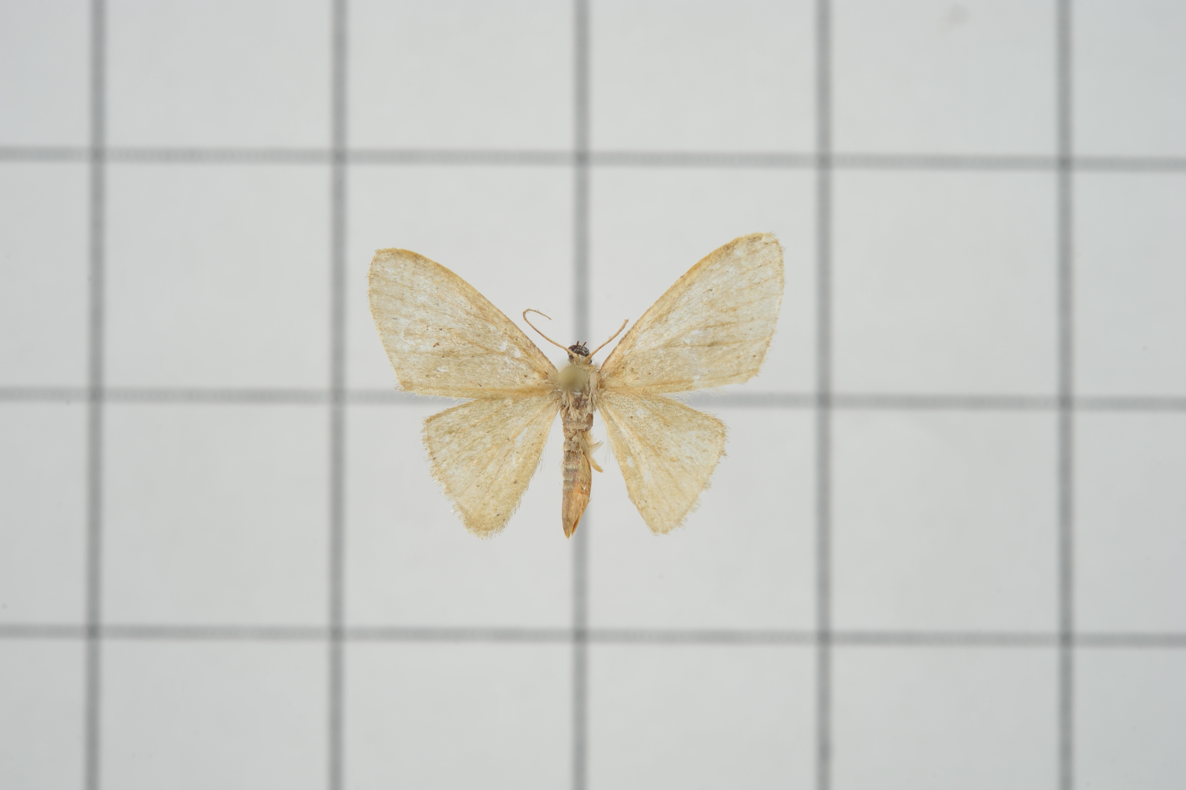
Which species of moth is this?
Lophophleps purpurea
